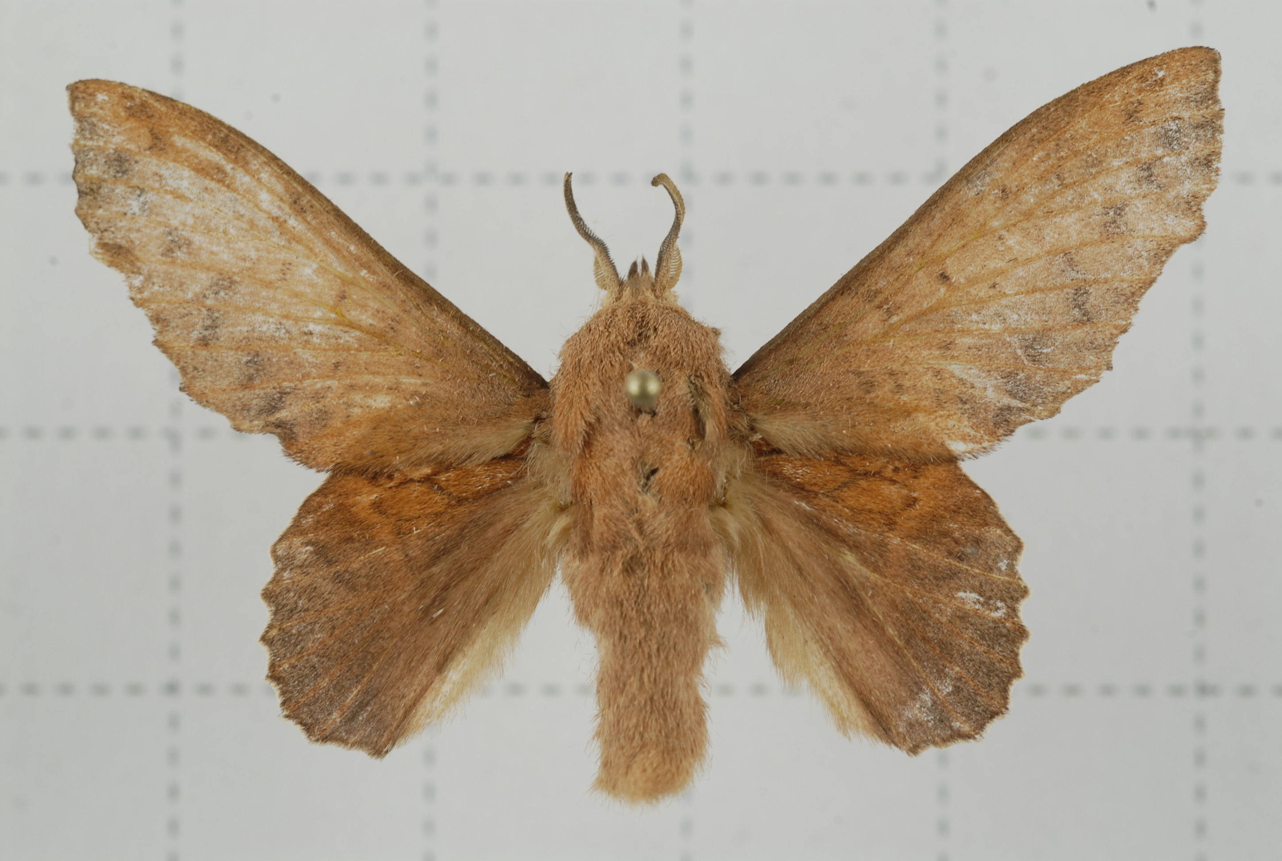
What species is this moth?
Gastropacha horishana horishana
